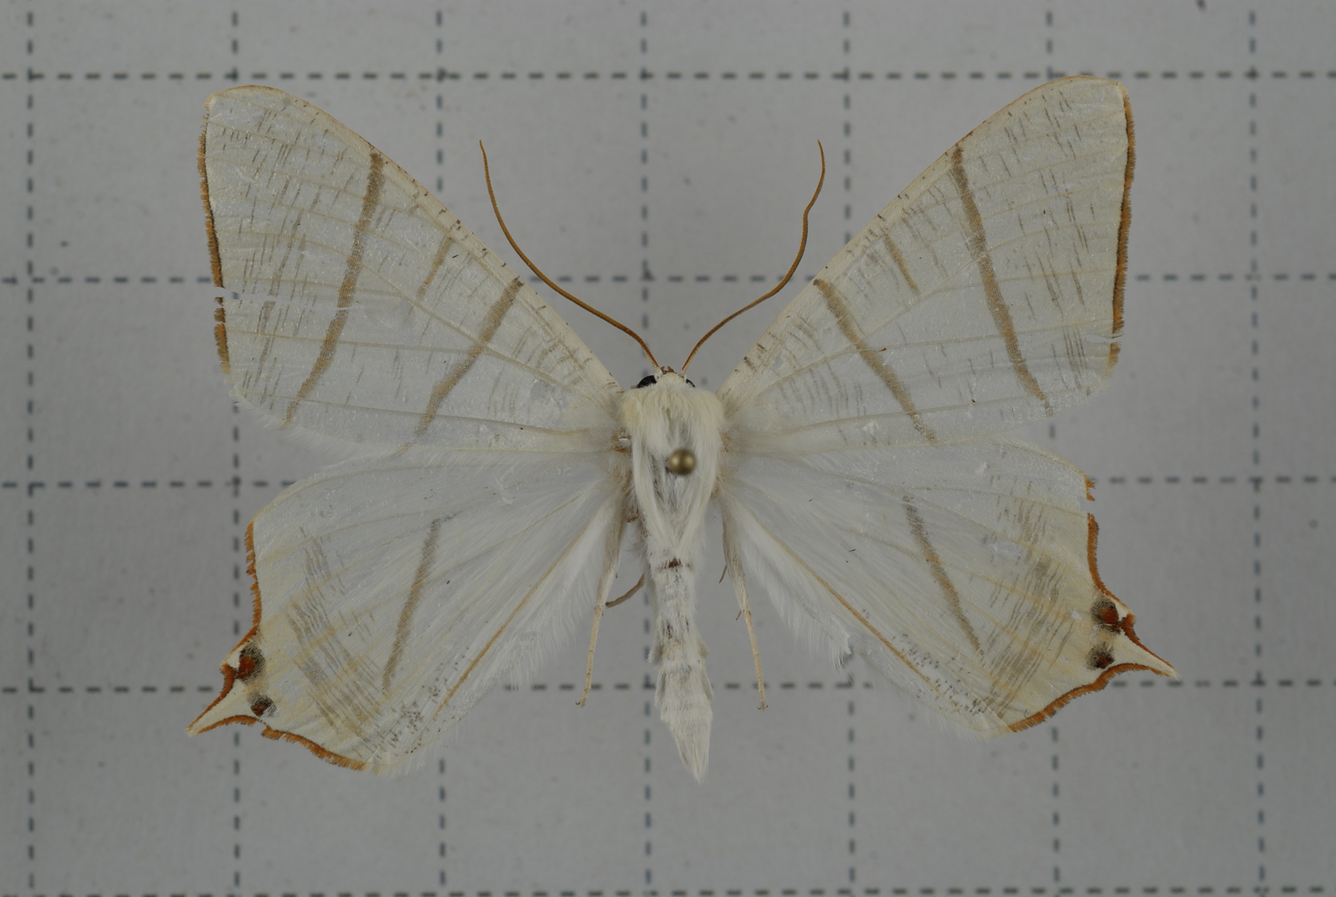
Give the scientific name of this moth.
Ourapteryx yerburii virescens
